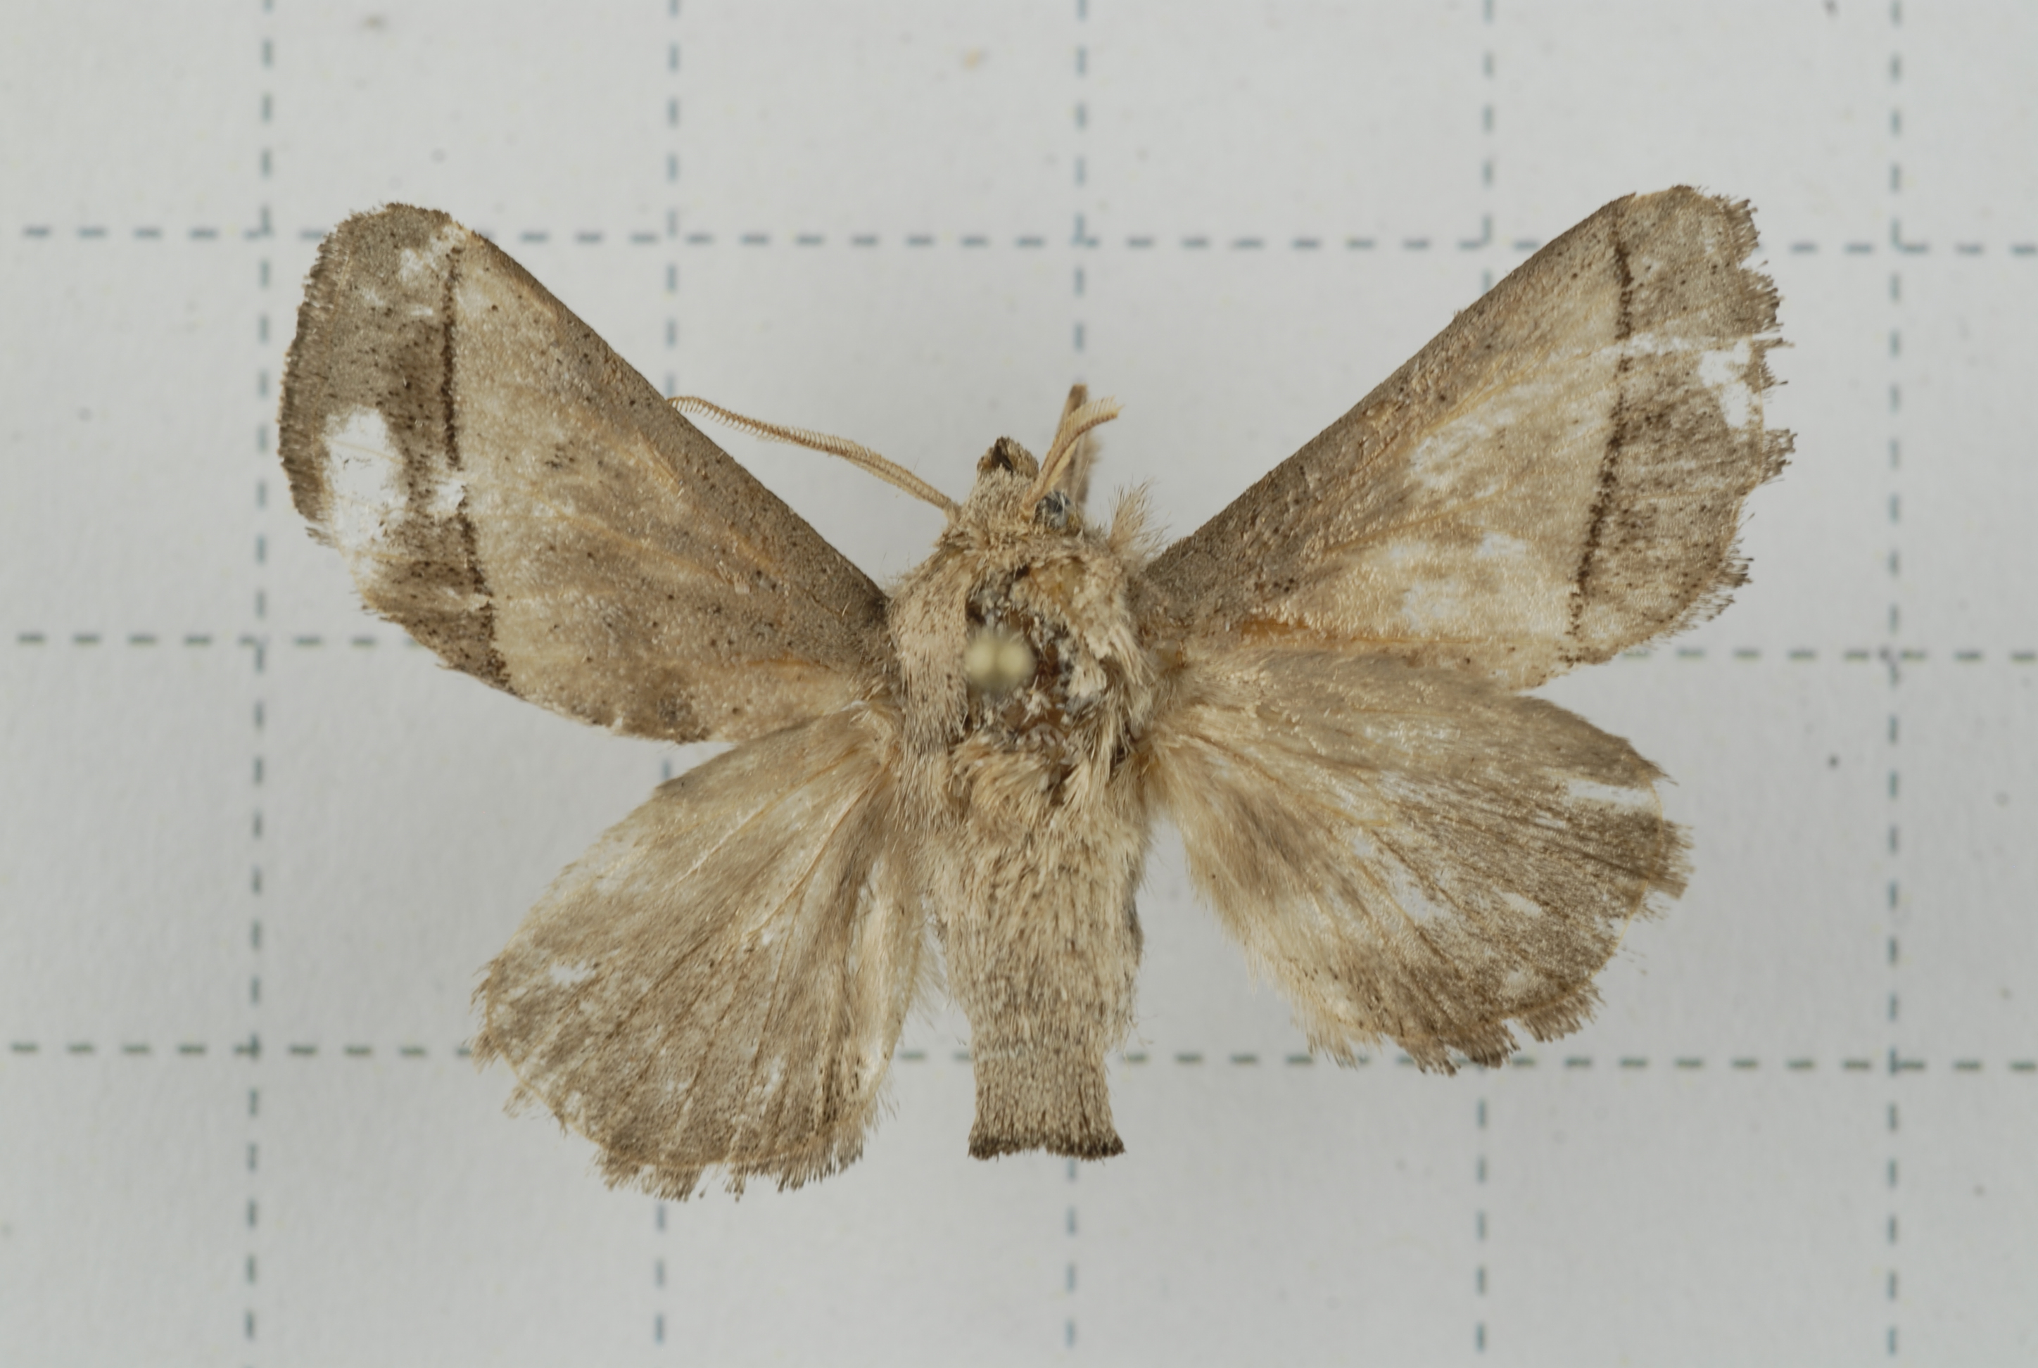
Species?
Thosea sinensis
